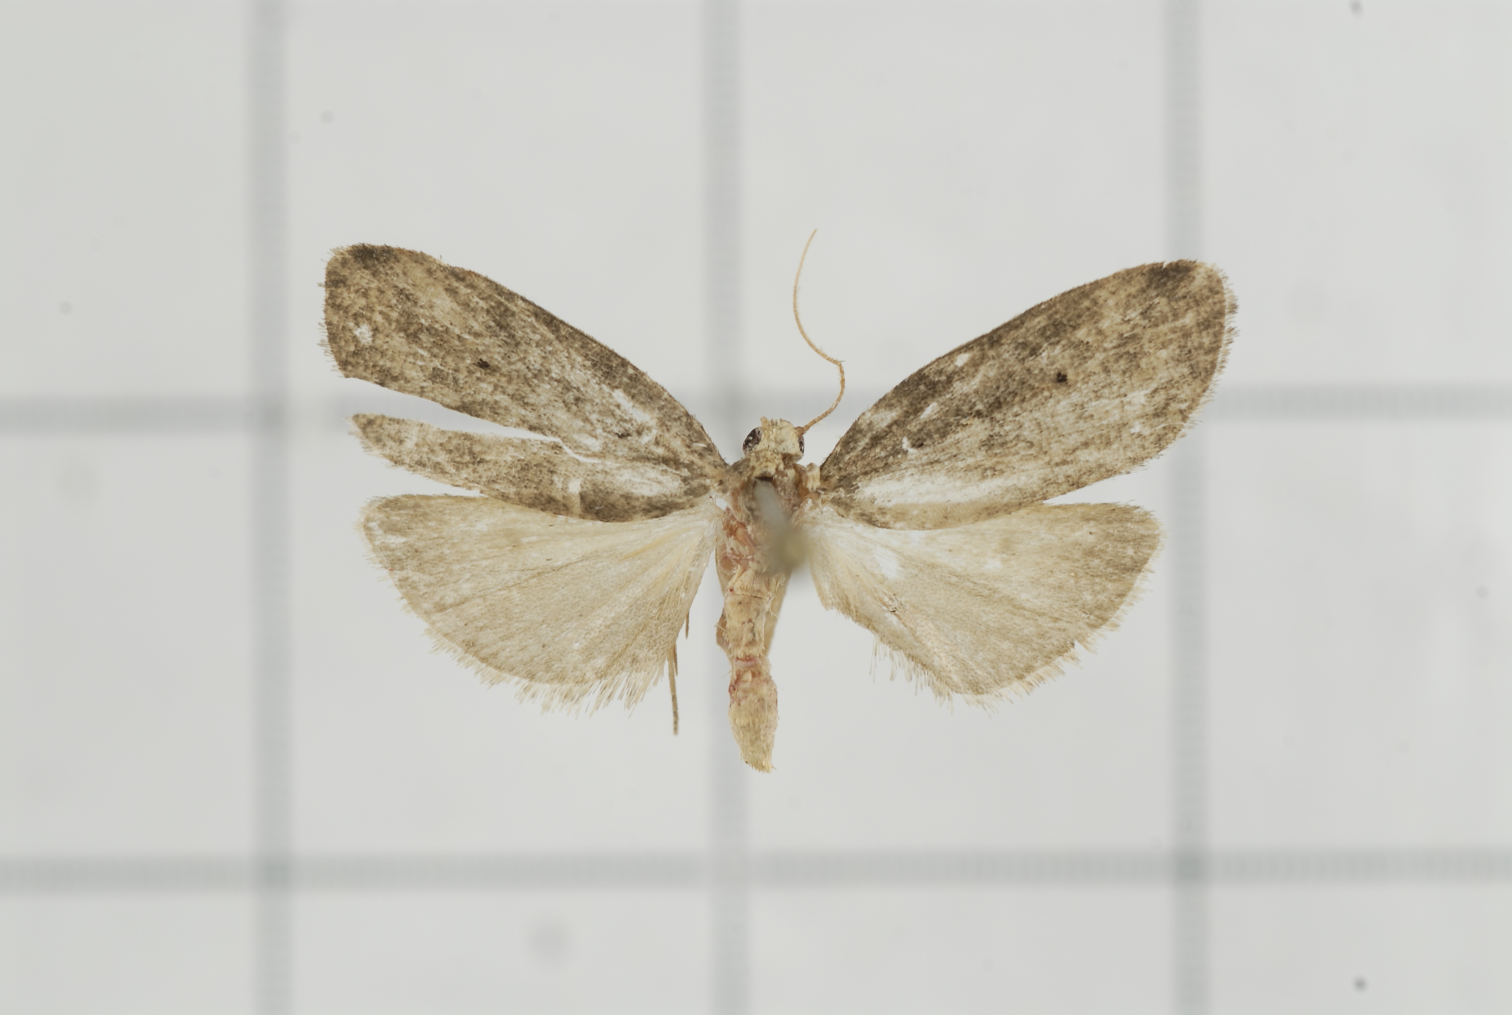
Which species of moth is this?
Eugoa brunnea
